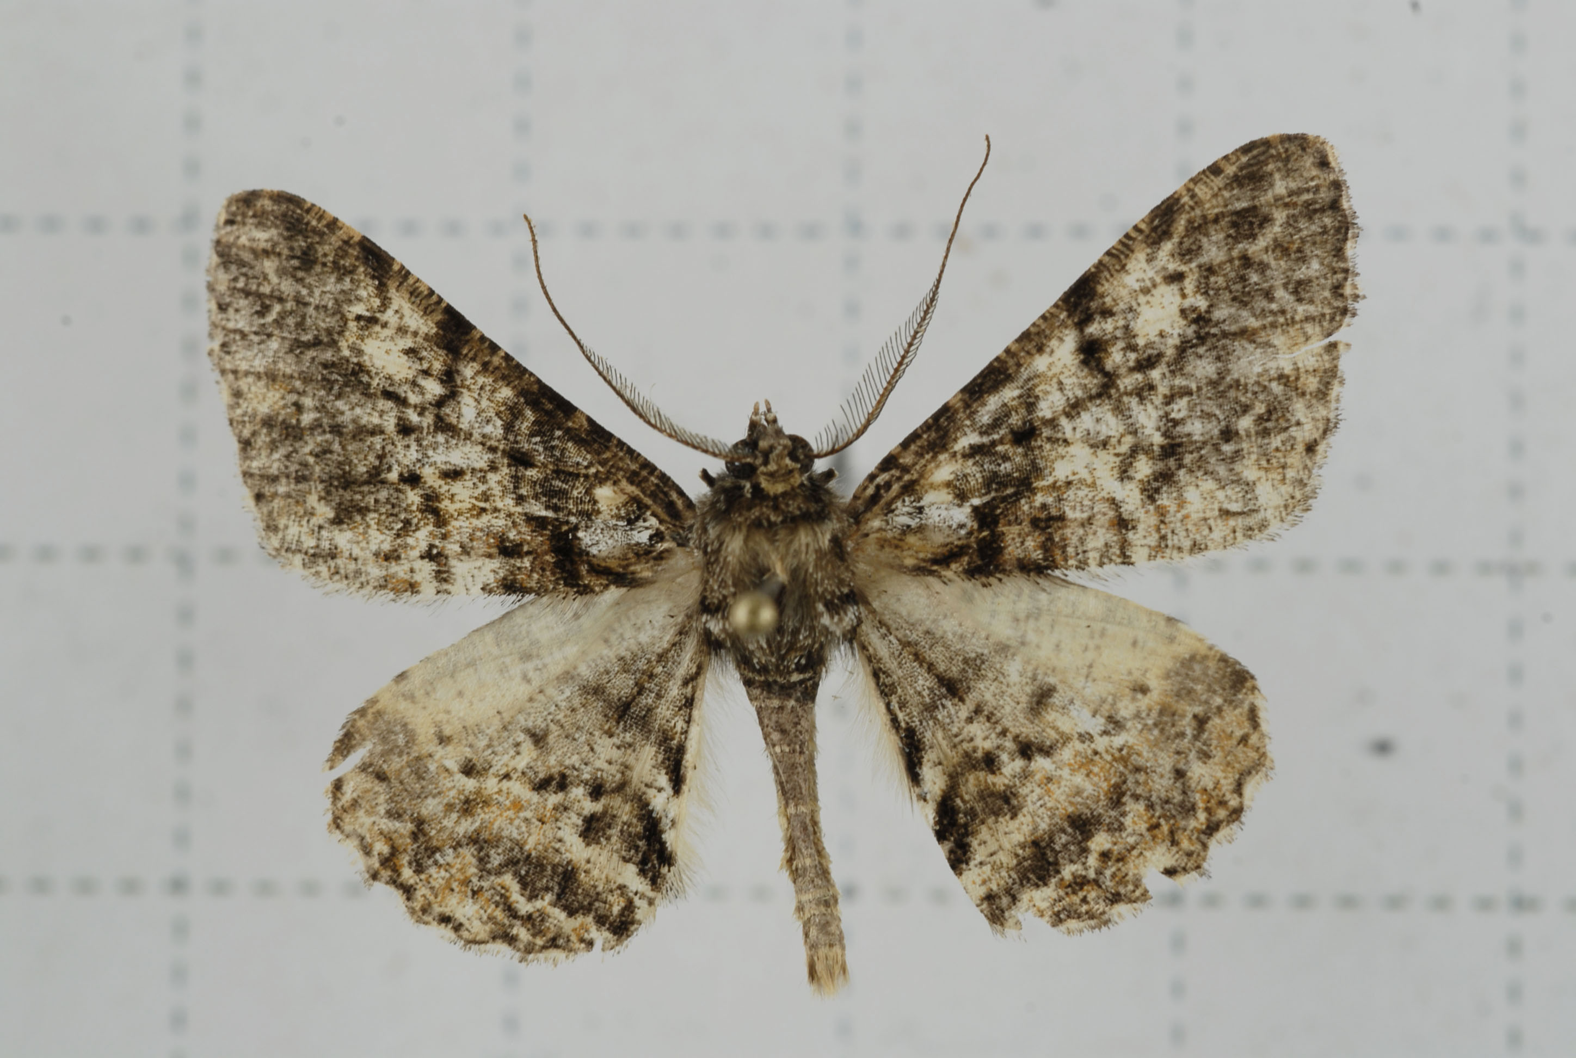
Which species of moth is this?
Alcis taiwanovariegata
